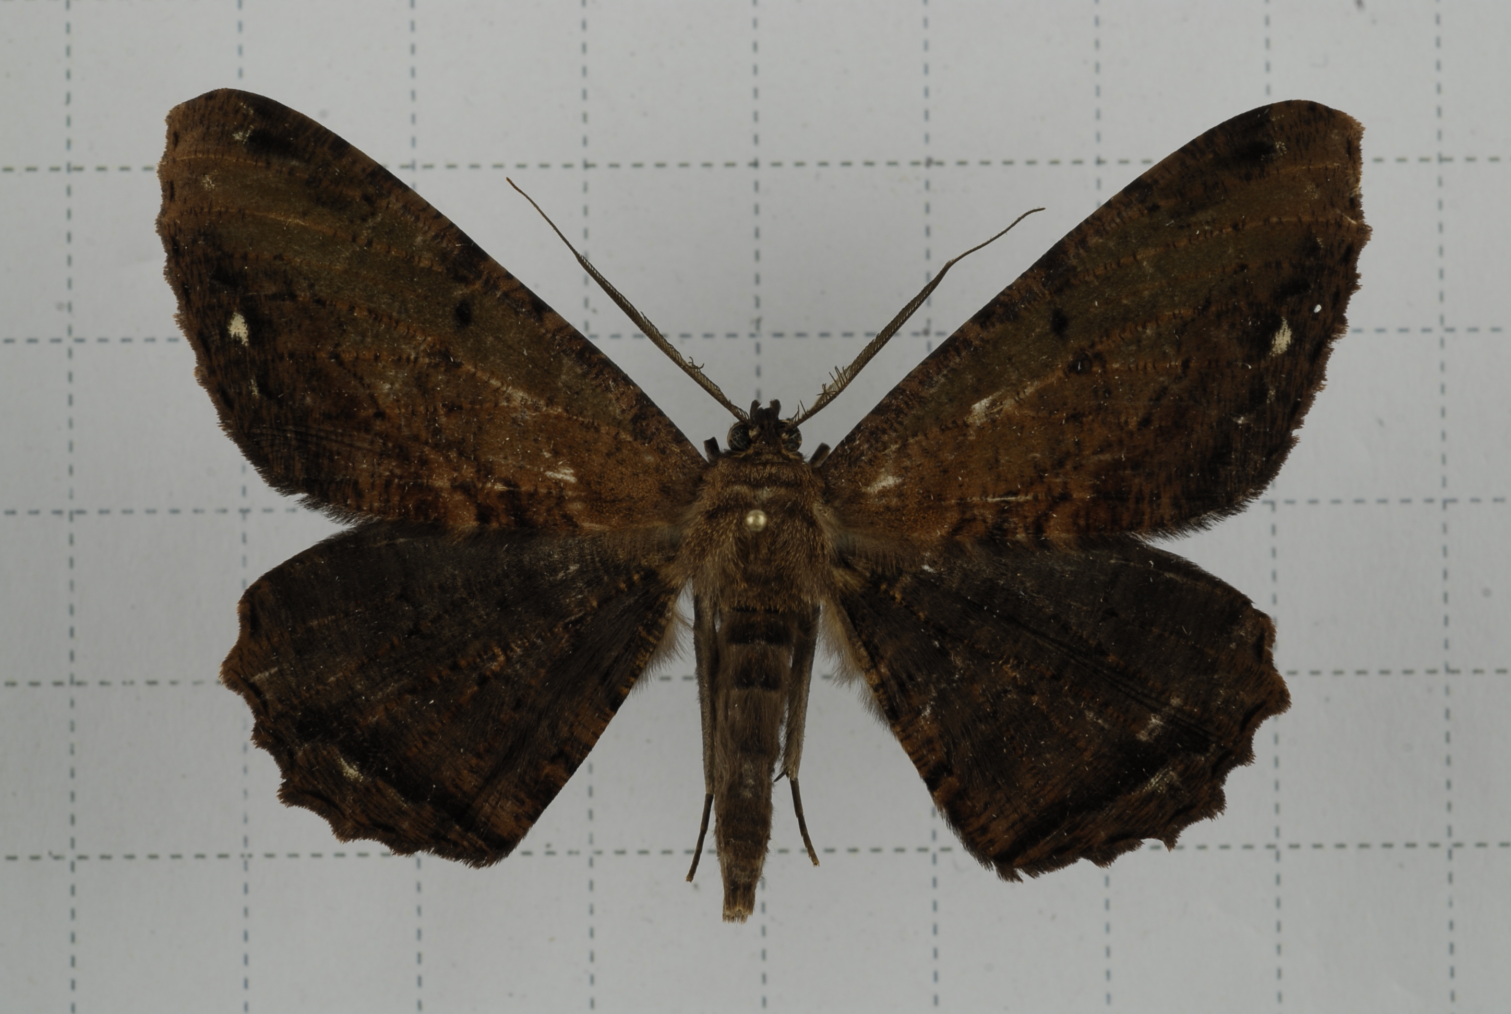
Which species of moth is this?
Chorodna creataria
